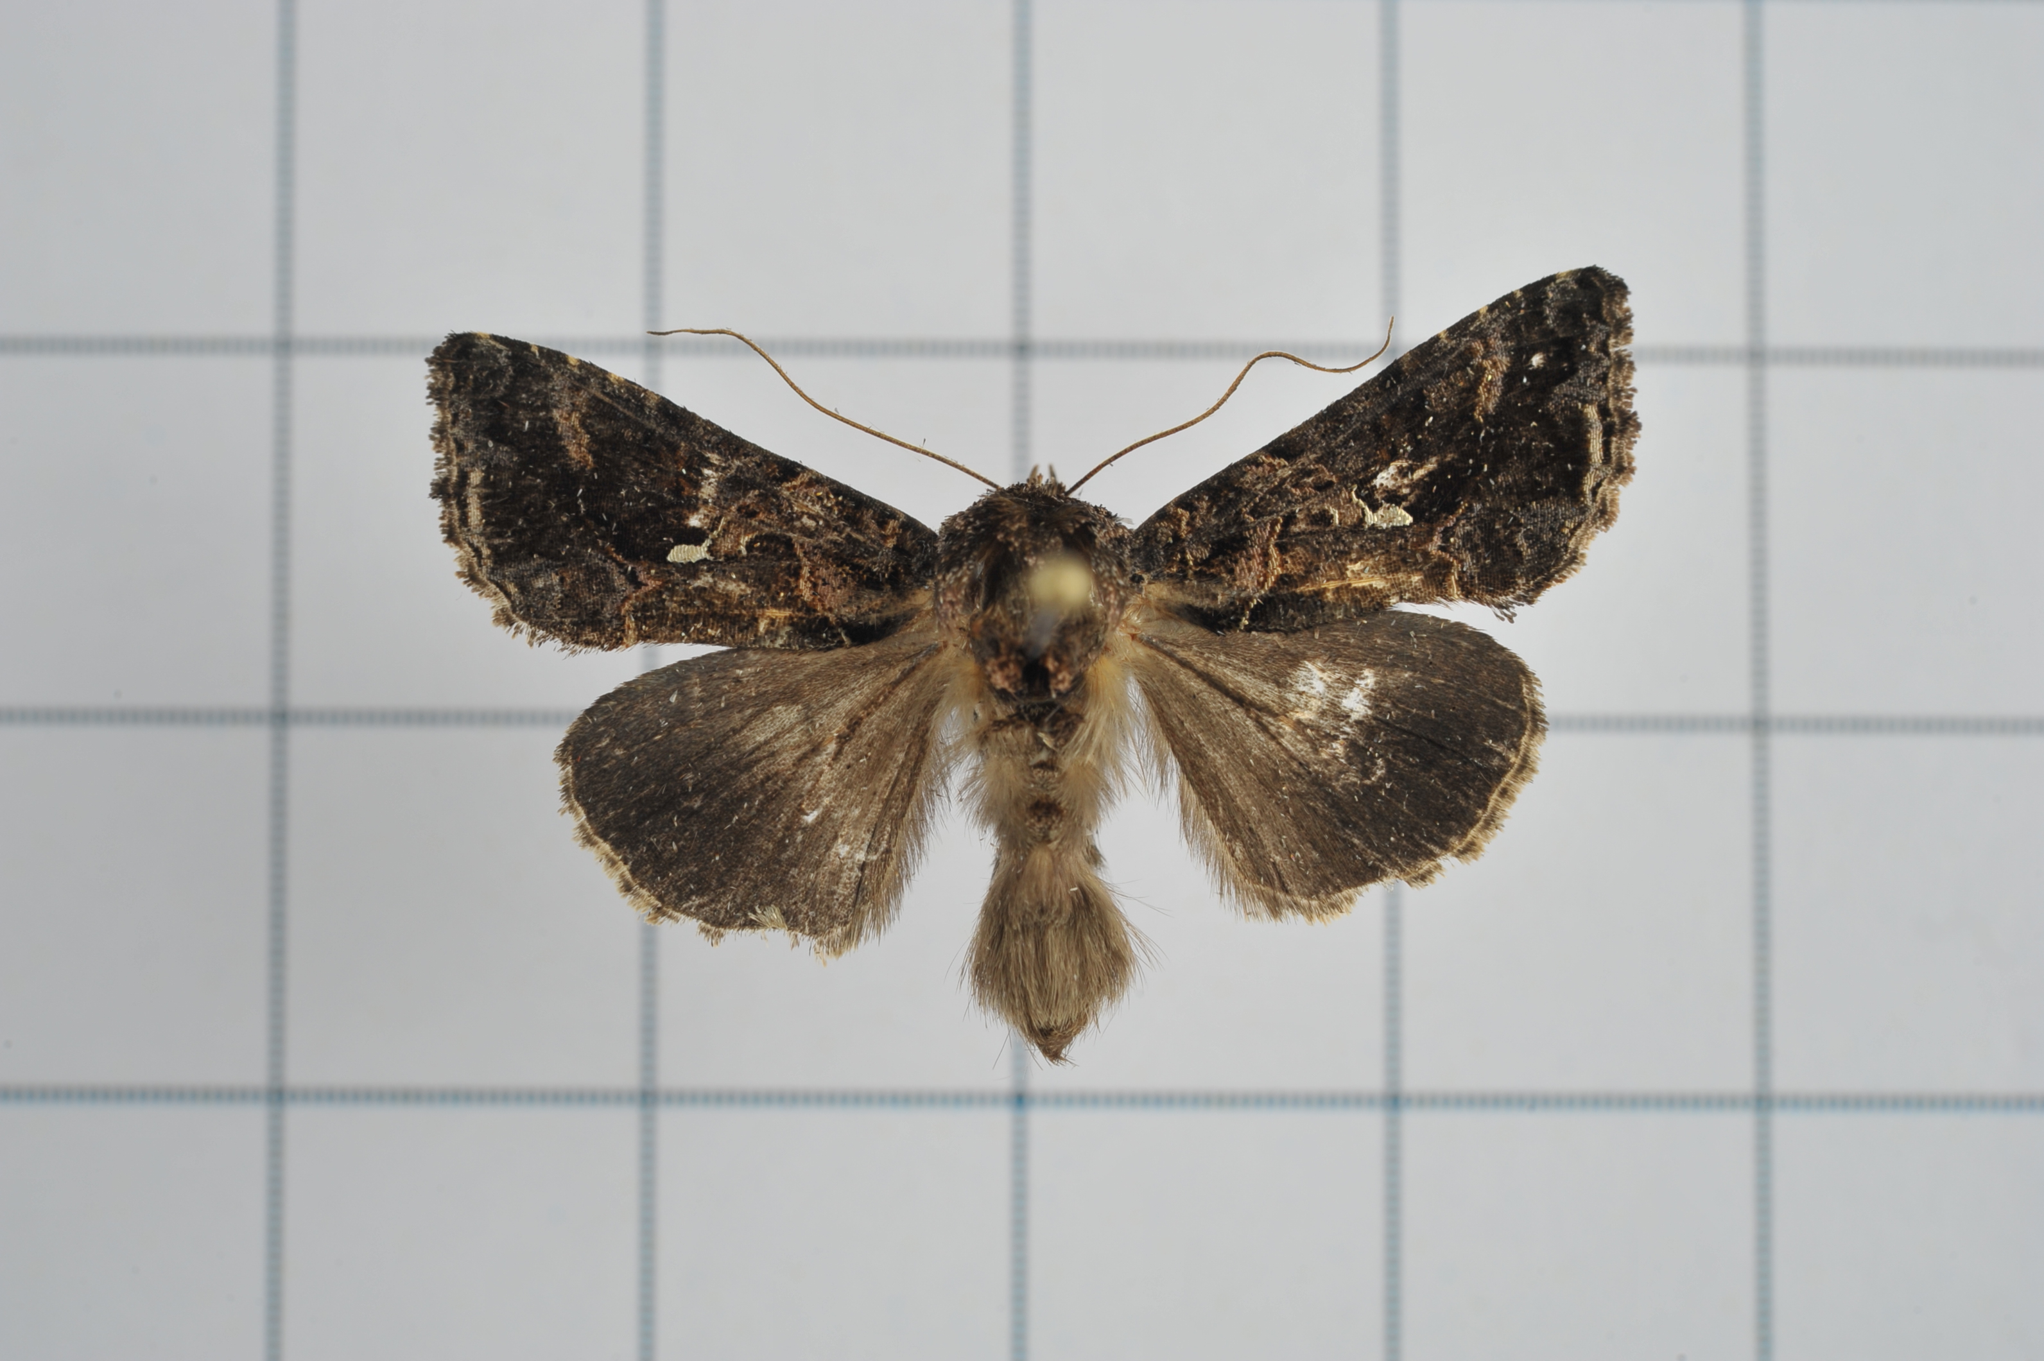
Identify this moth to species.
Ctenoplusia sumbawana
